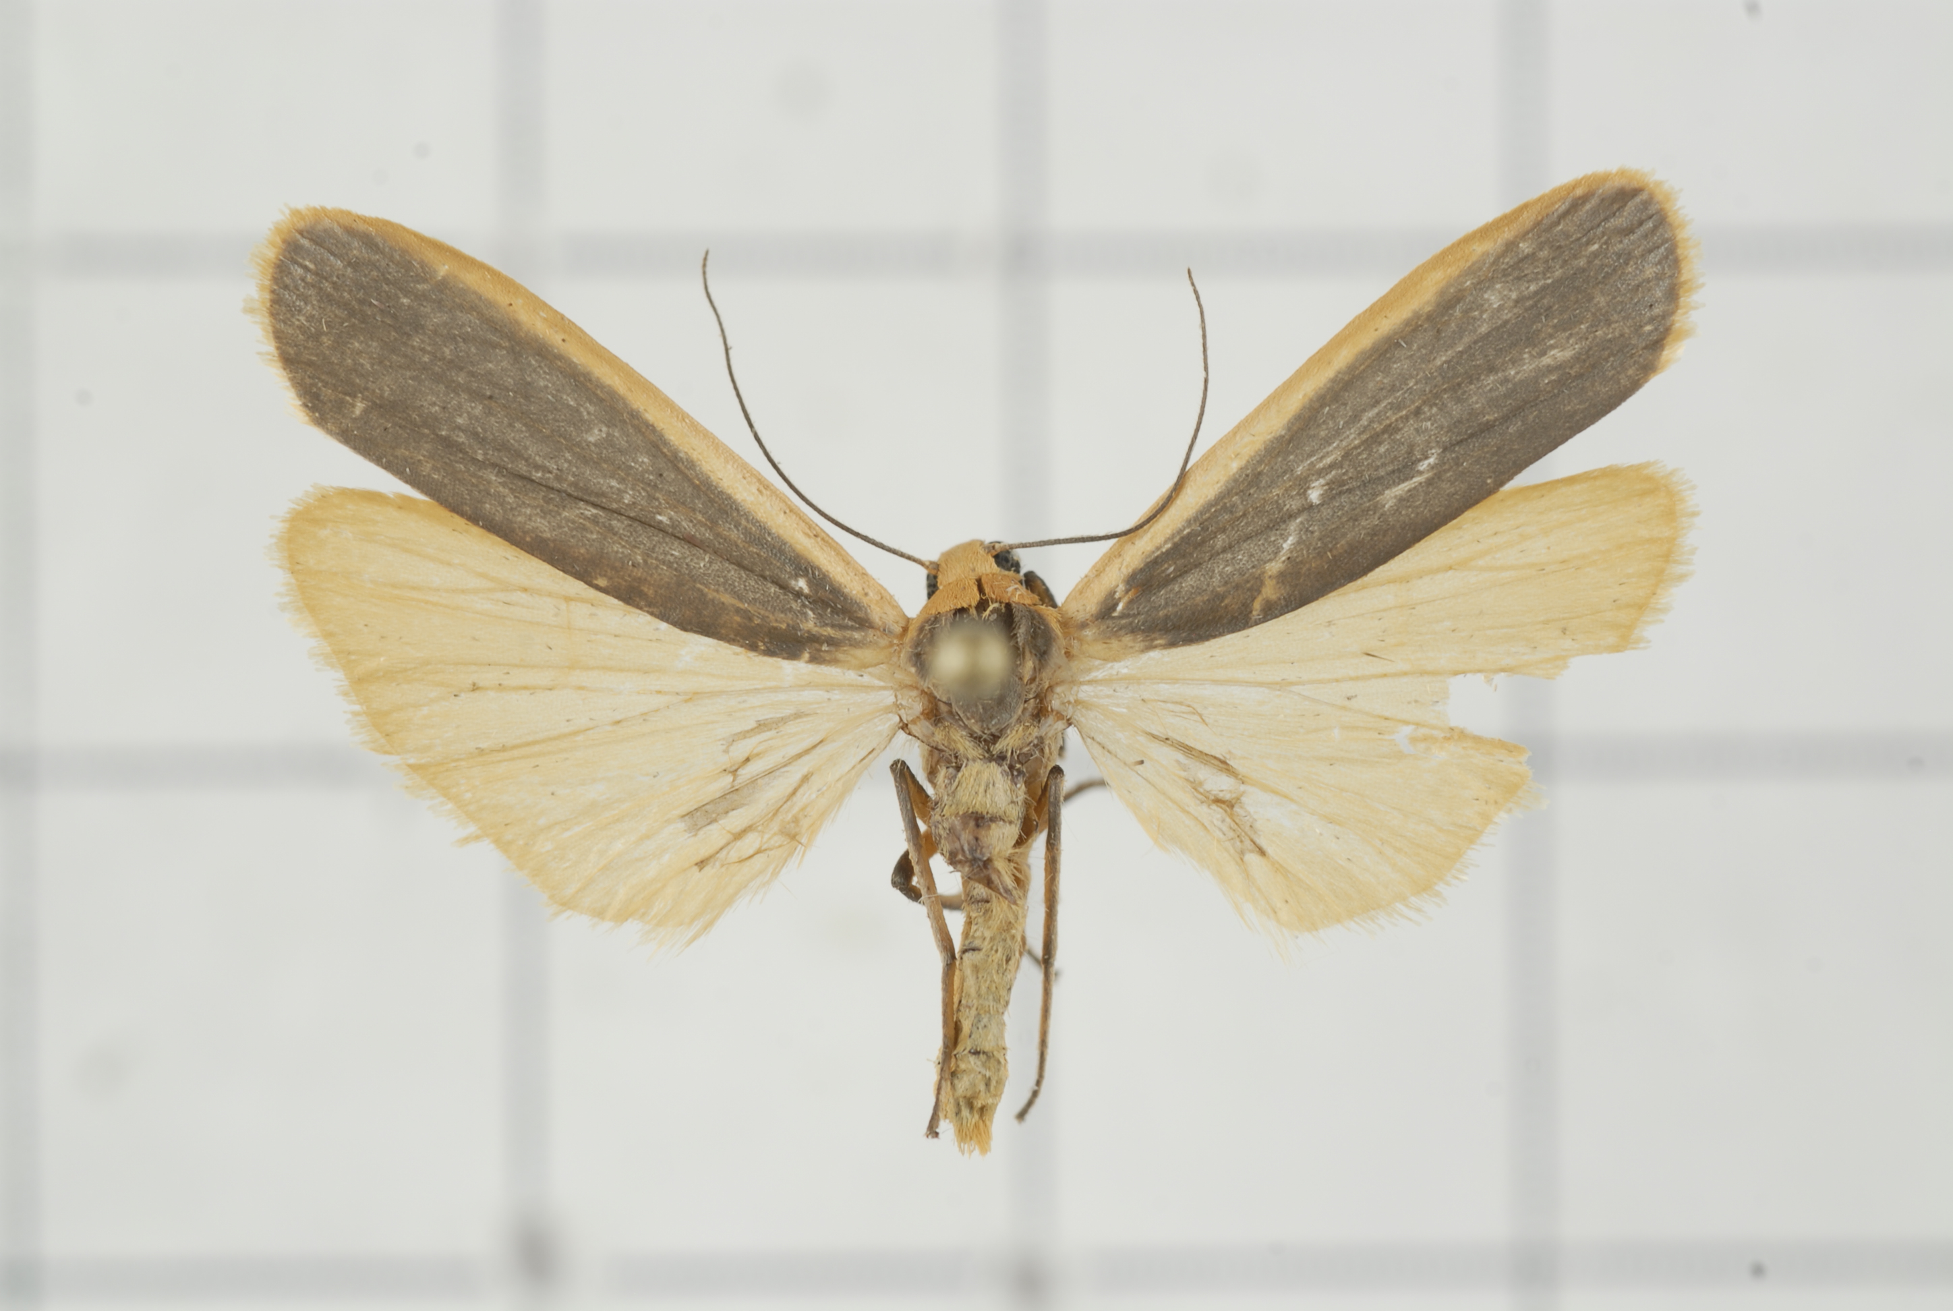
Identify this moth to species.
Brunia antica
